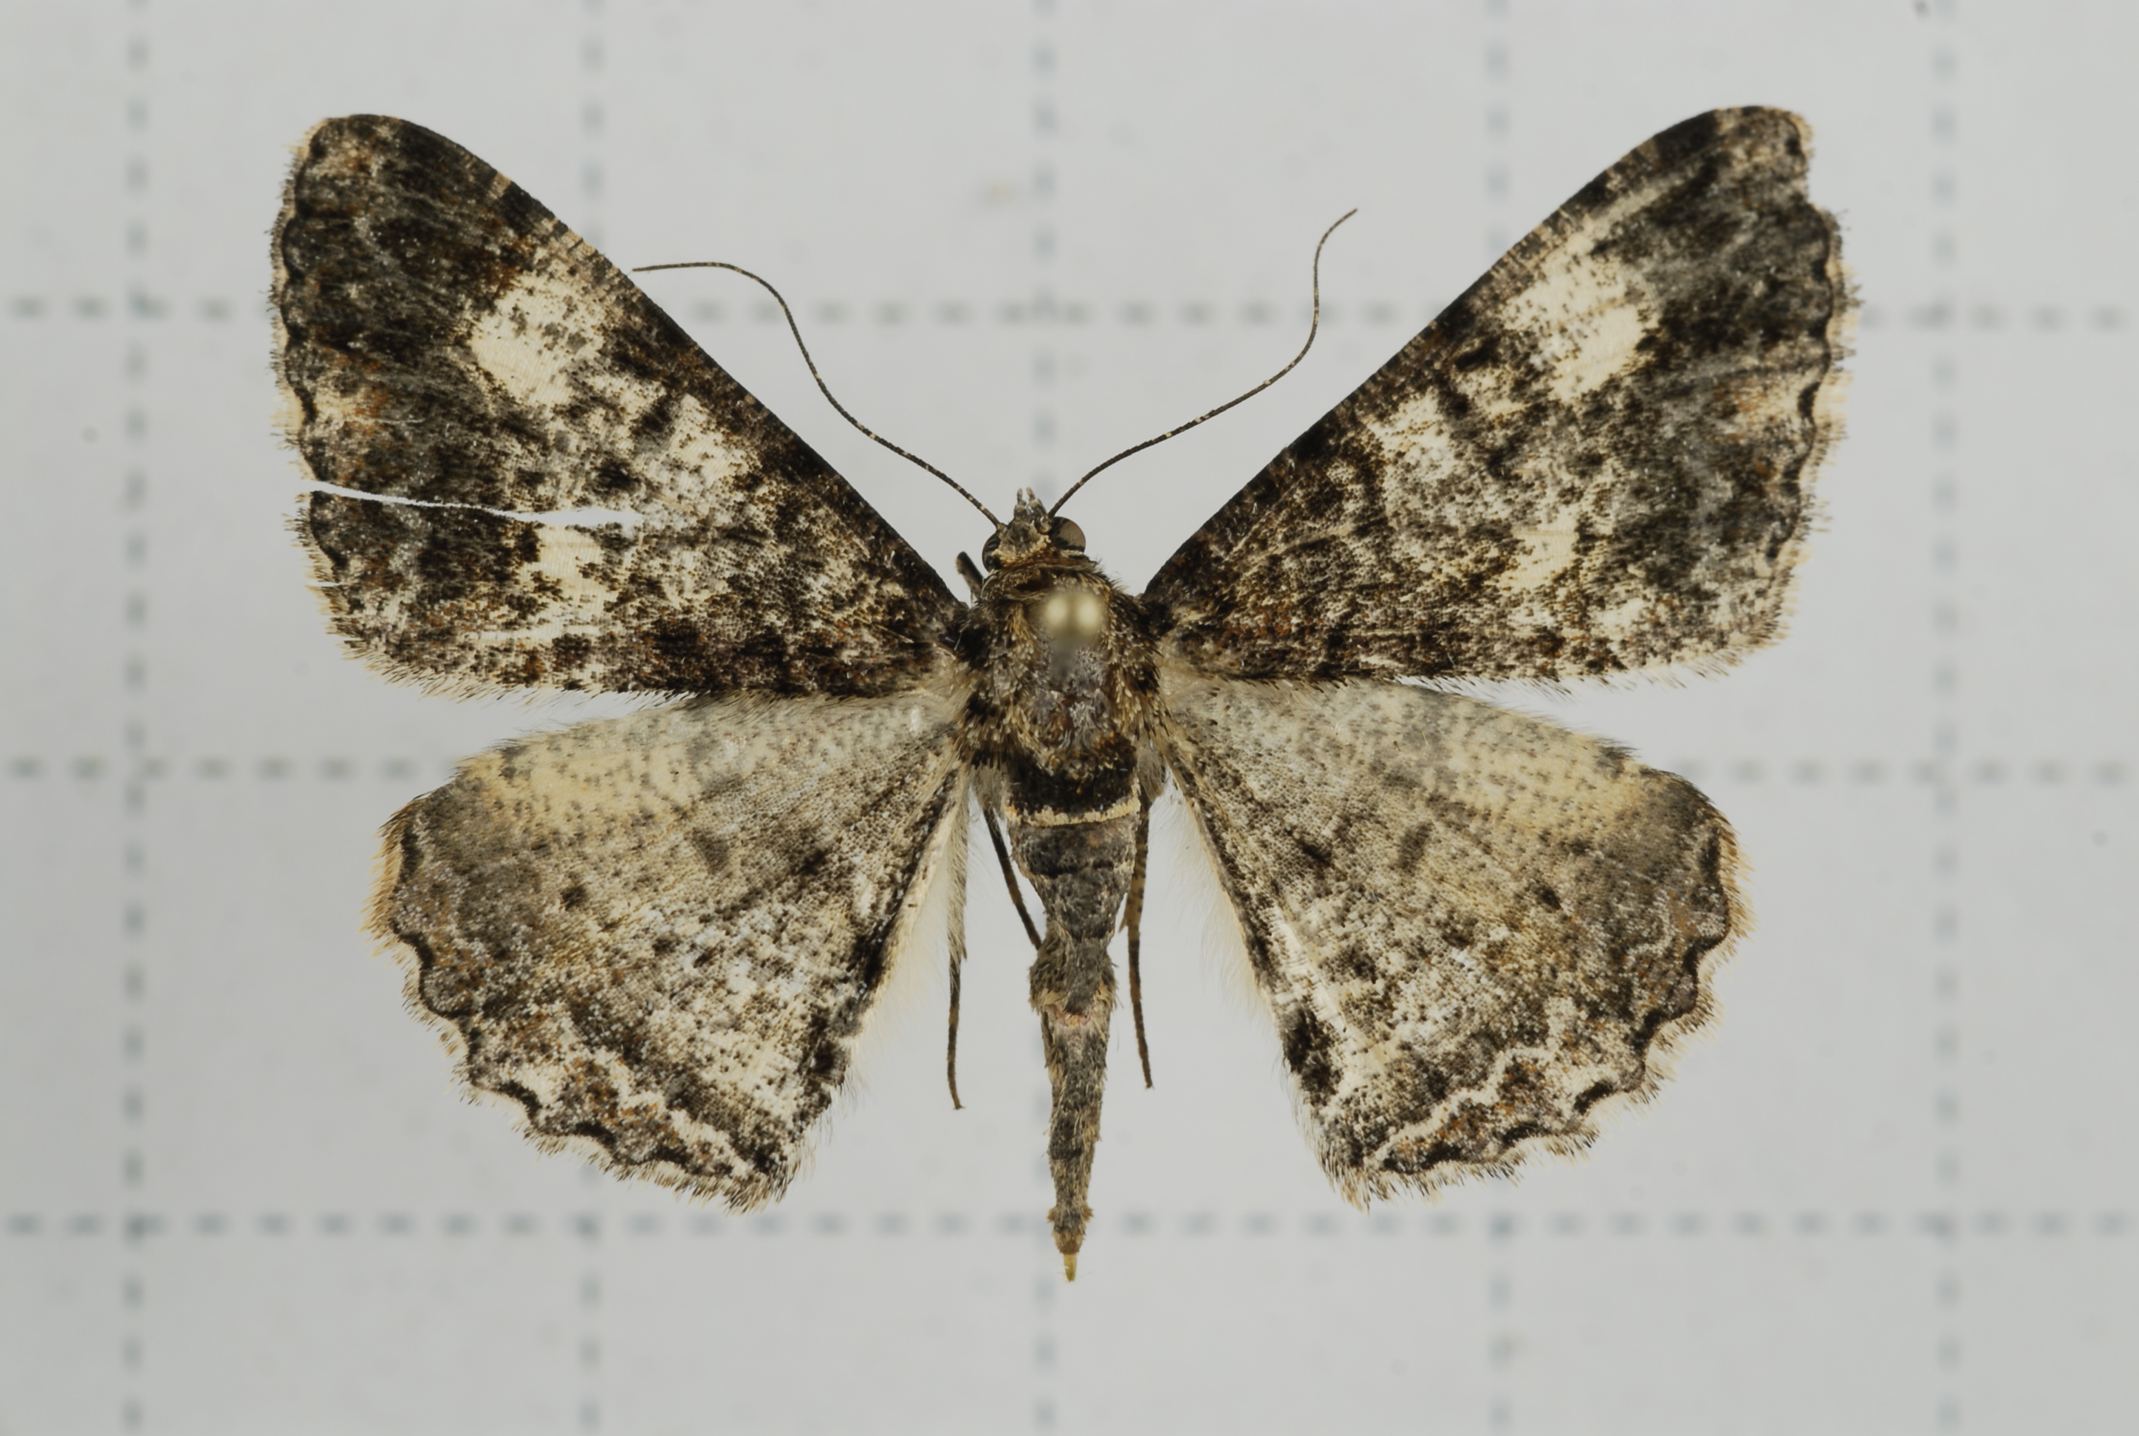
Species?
Alcis taiwanovariegata
